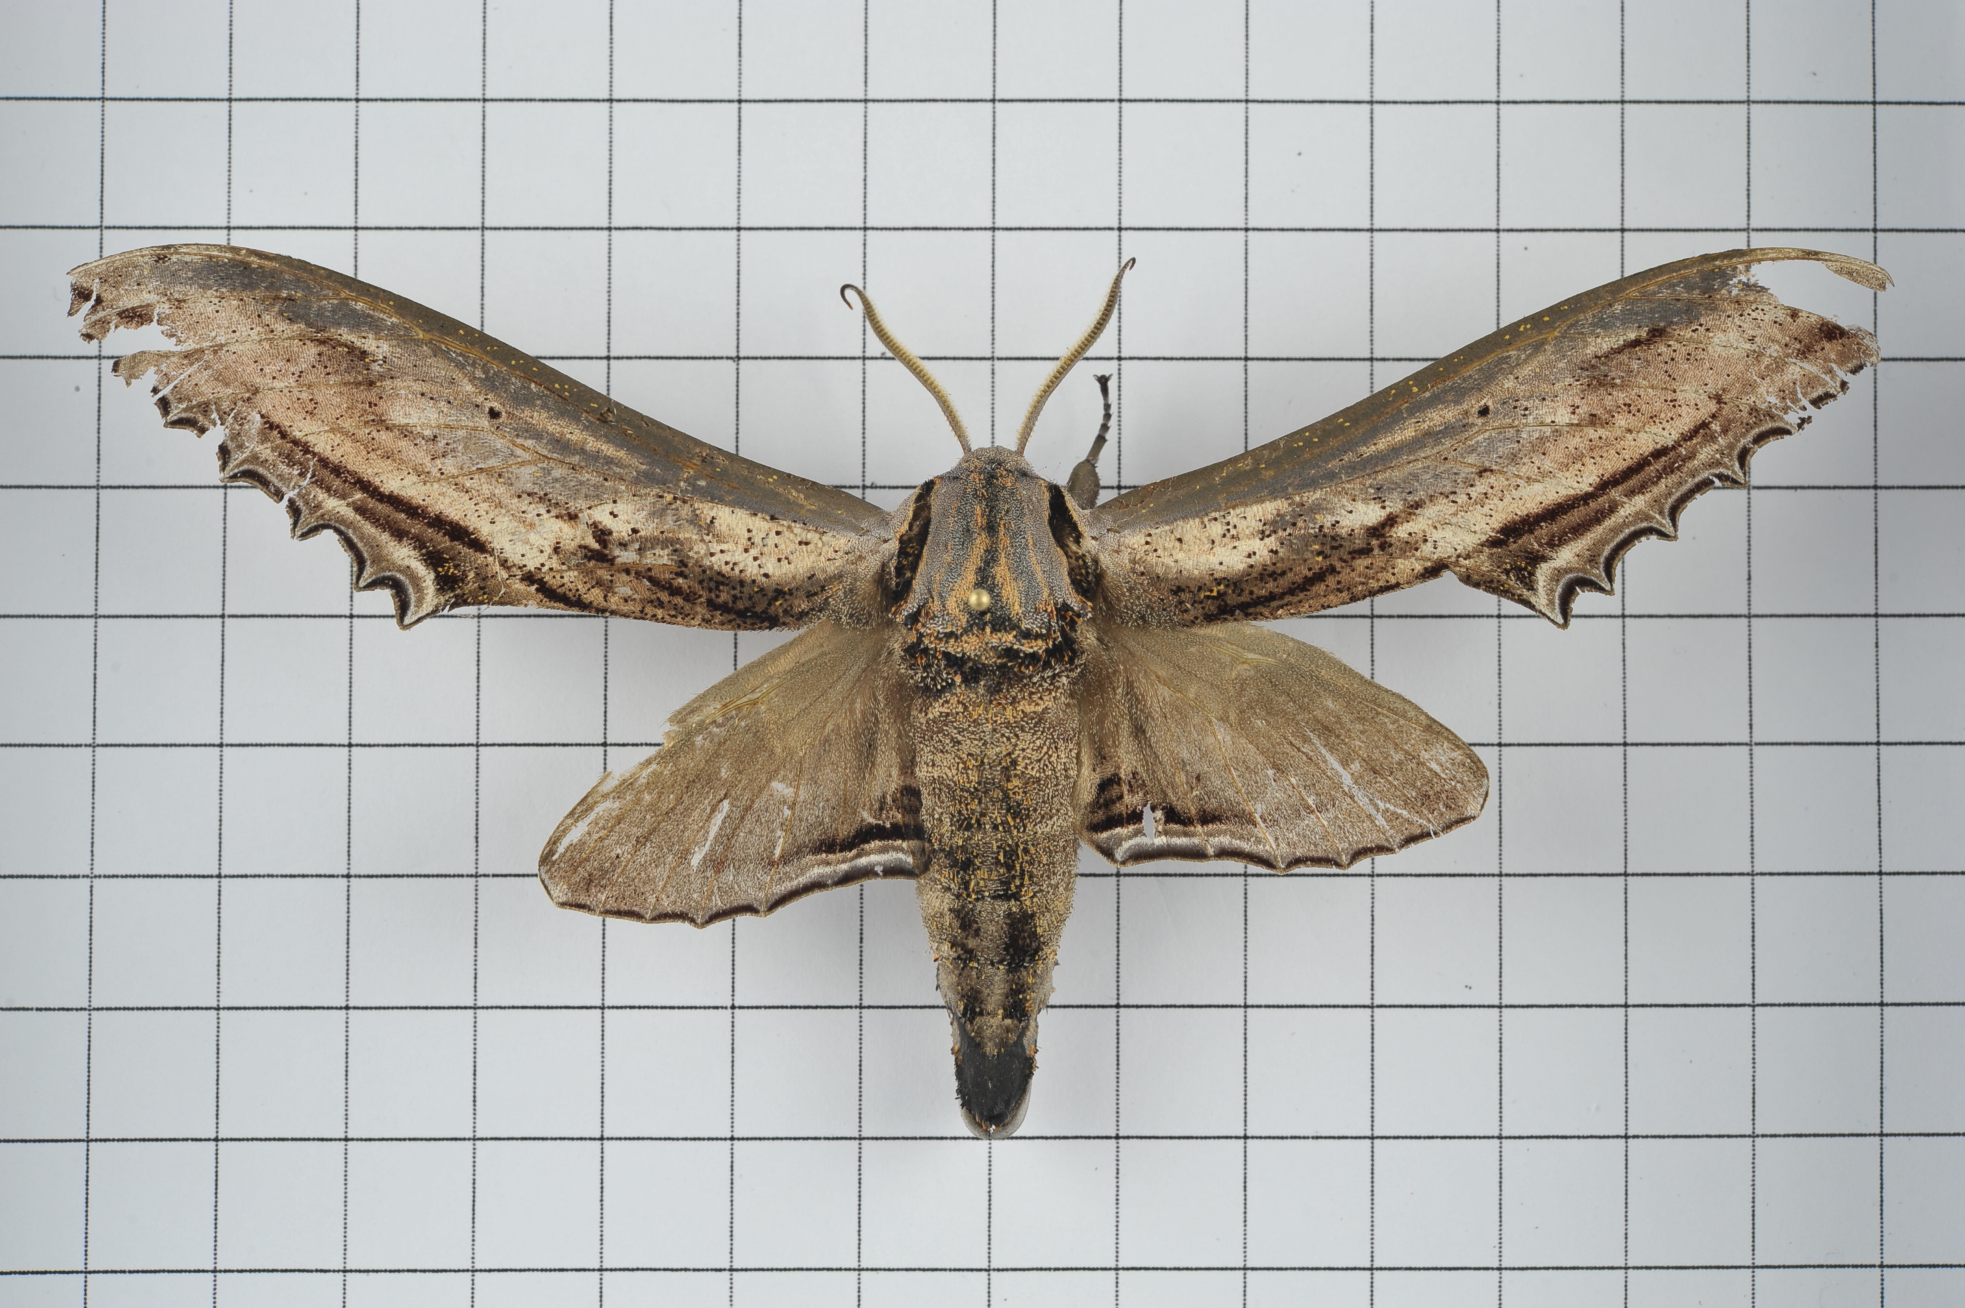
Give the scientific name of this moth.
Langia zenzeroides formosana
